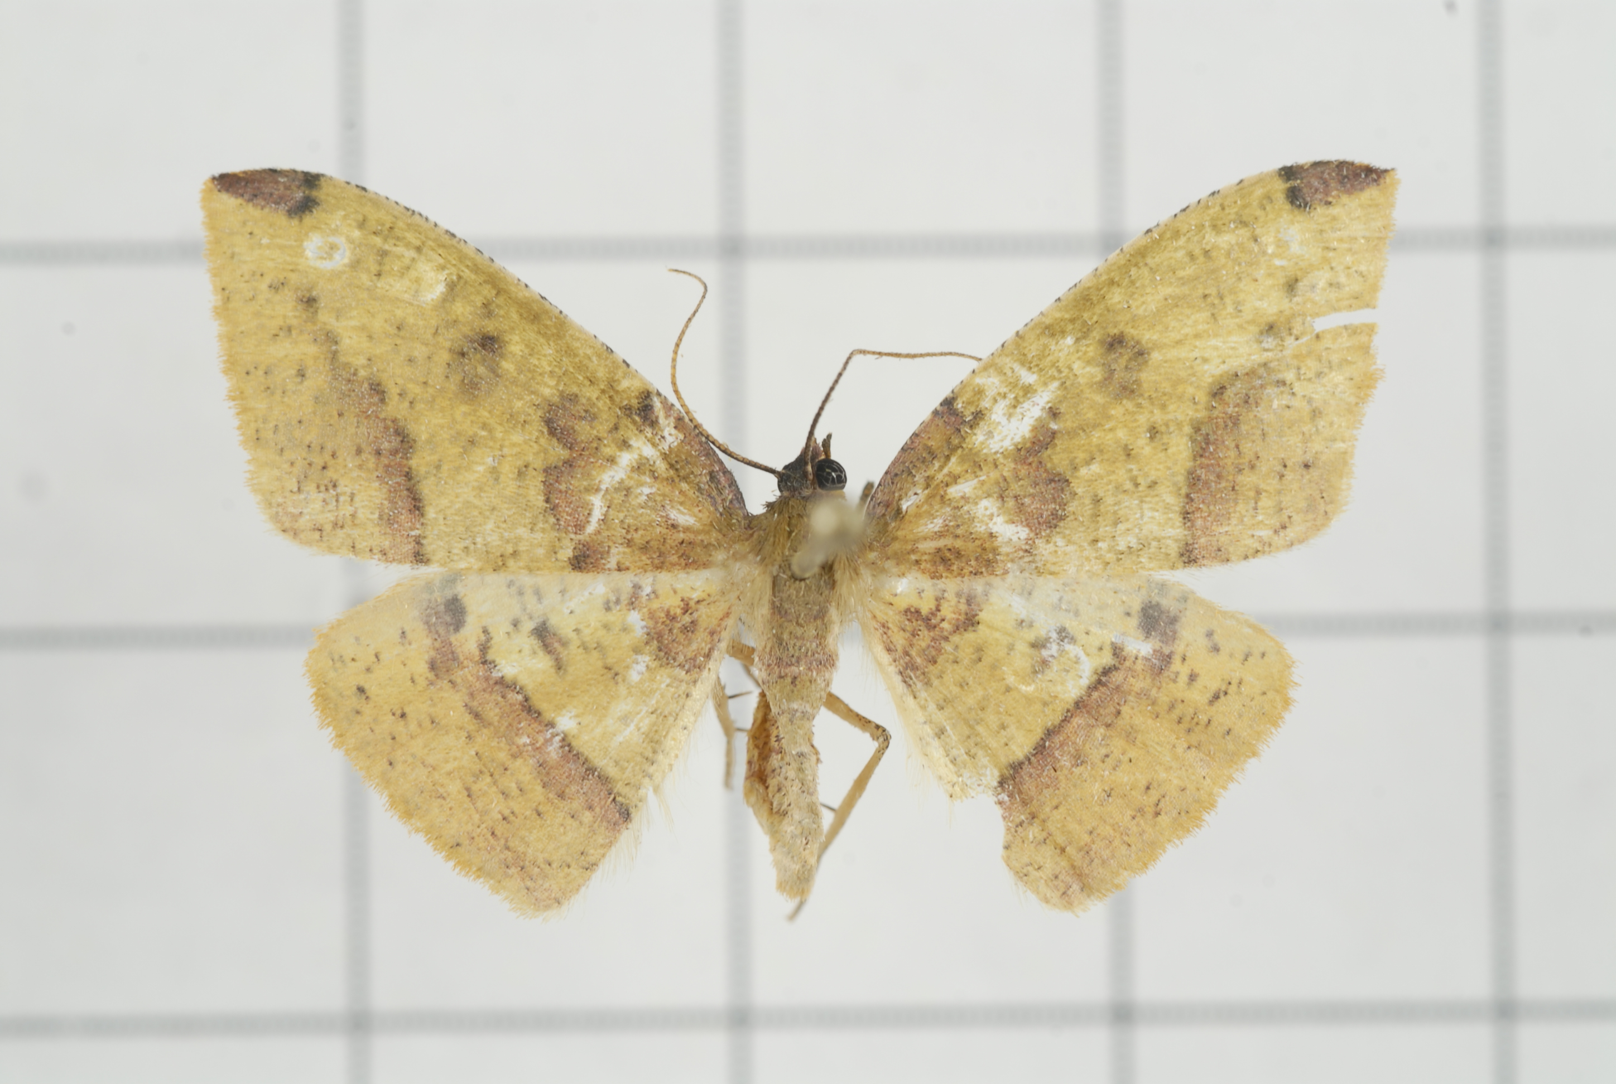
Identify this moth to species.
Heterolocha coccinea
